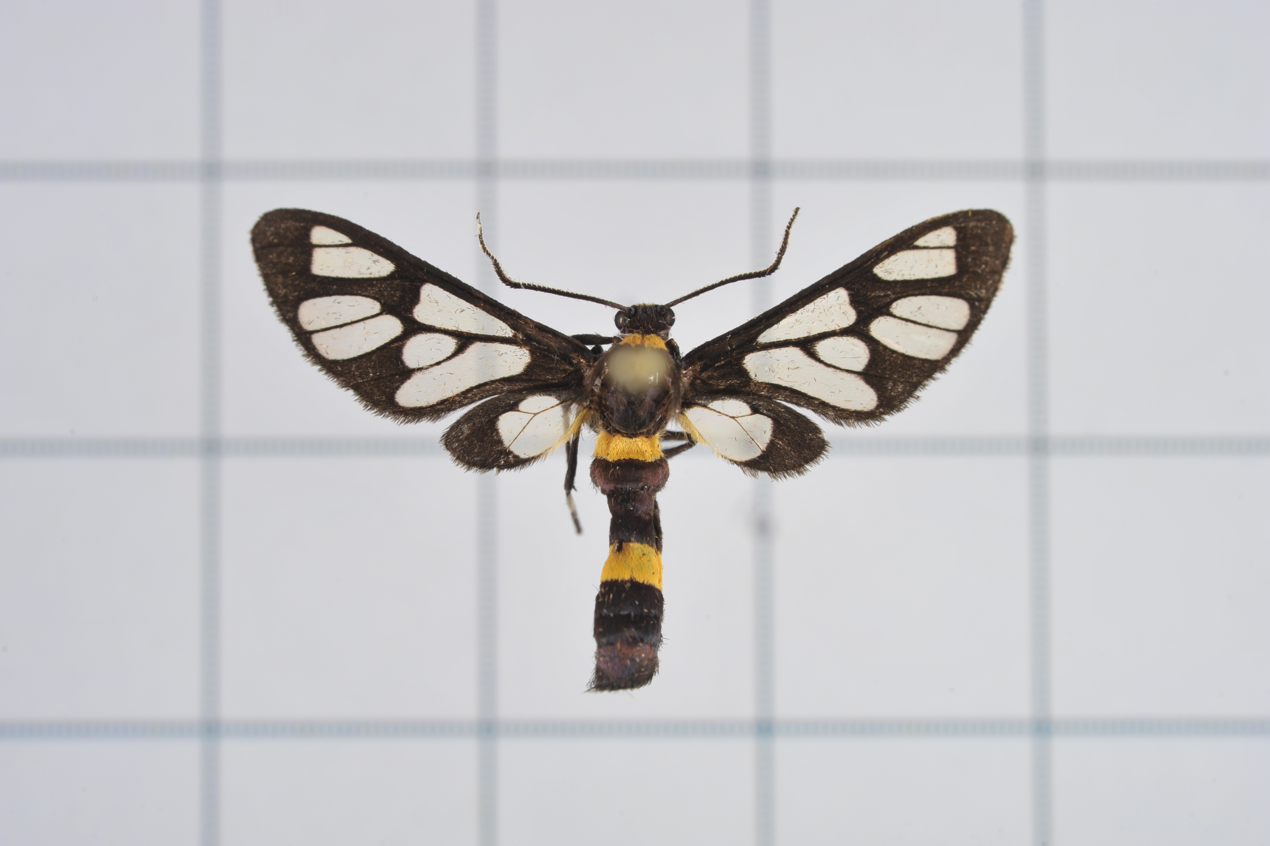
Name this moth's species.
Syntomoides imaon
